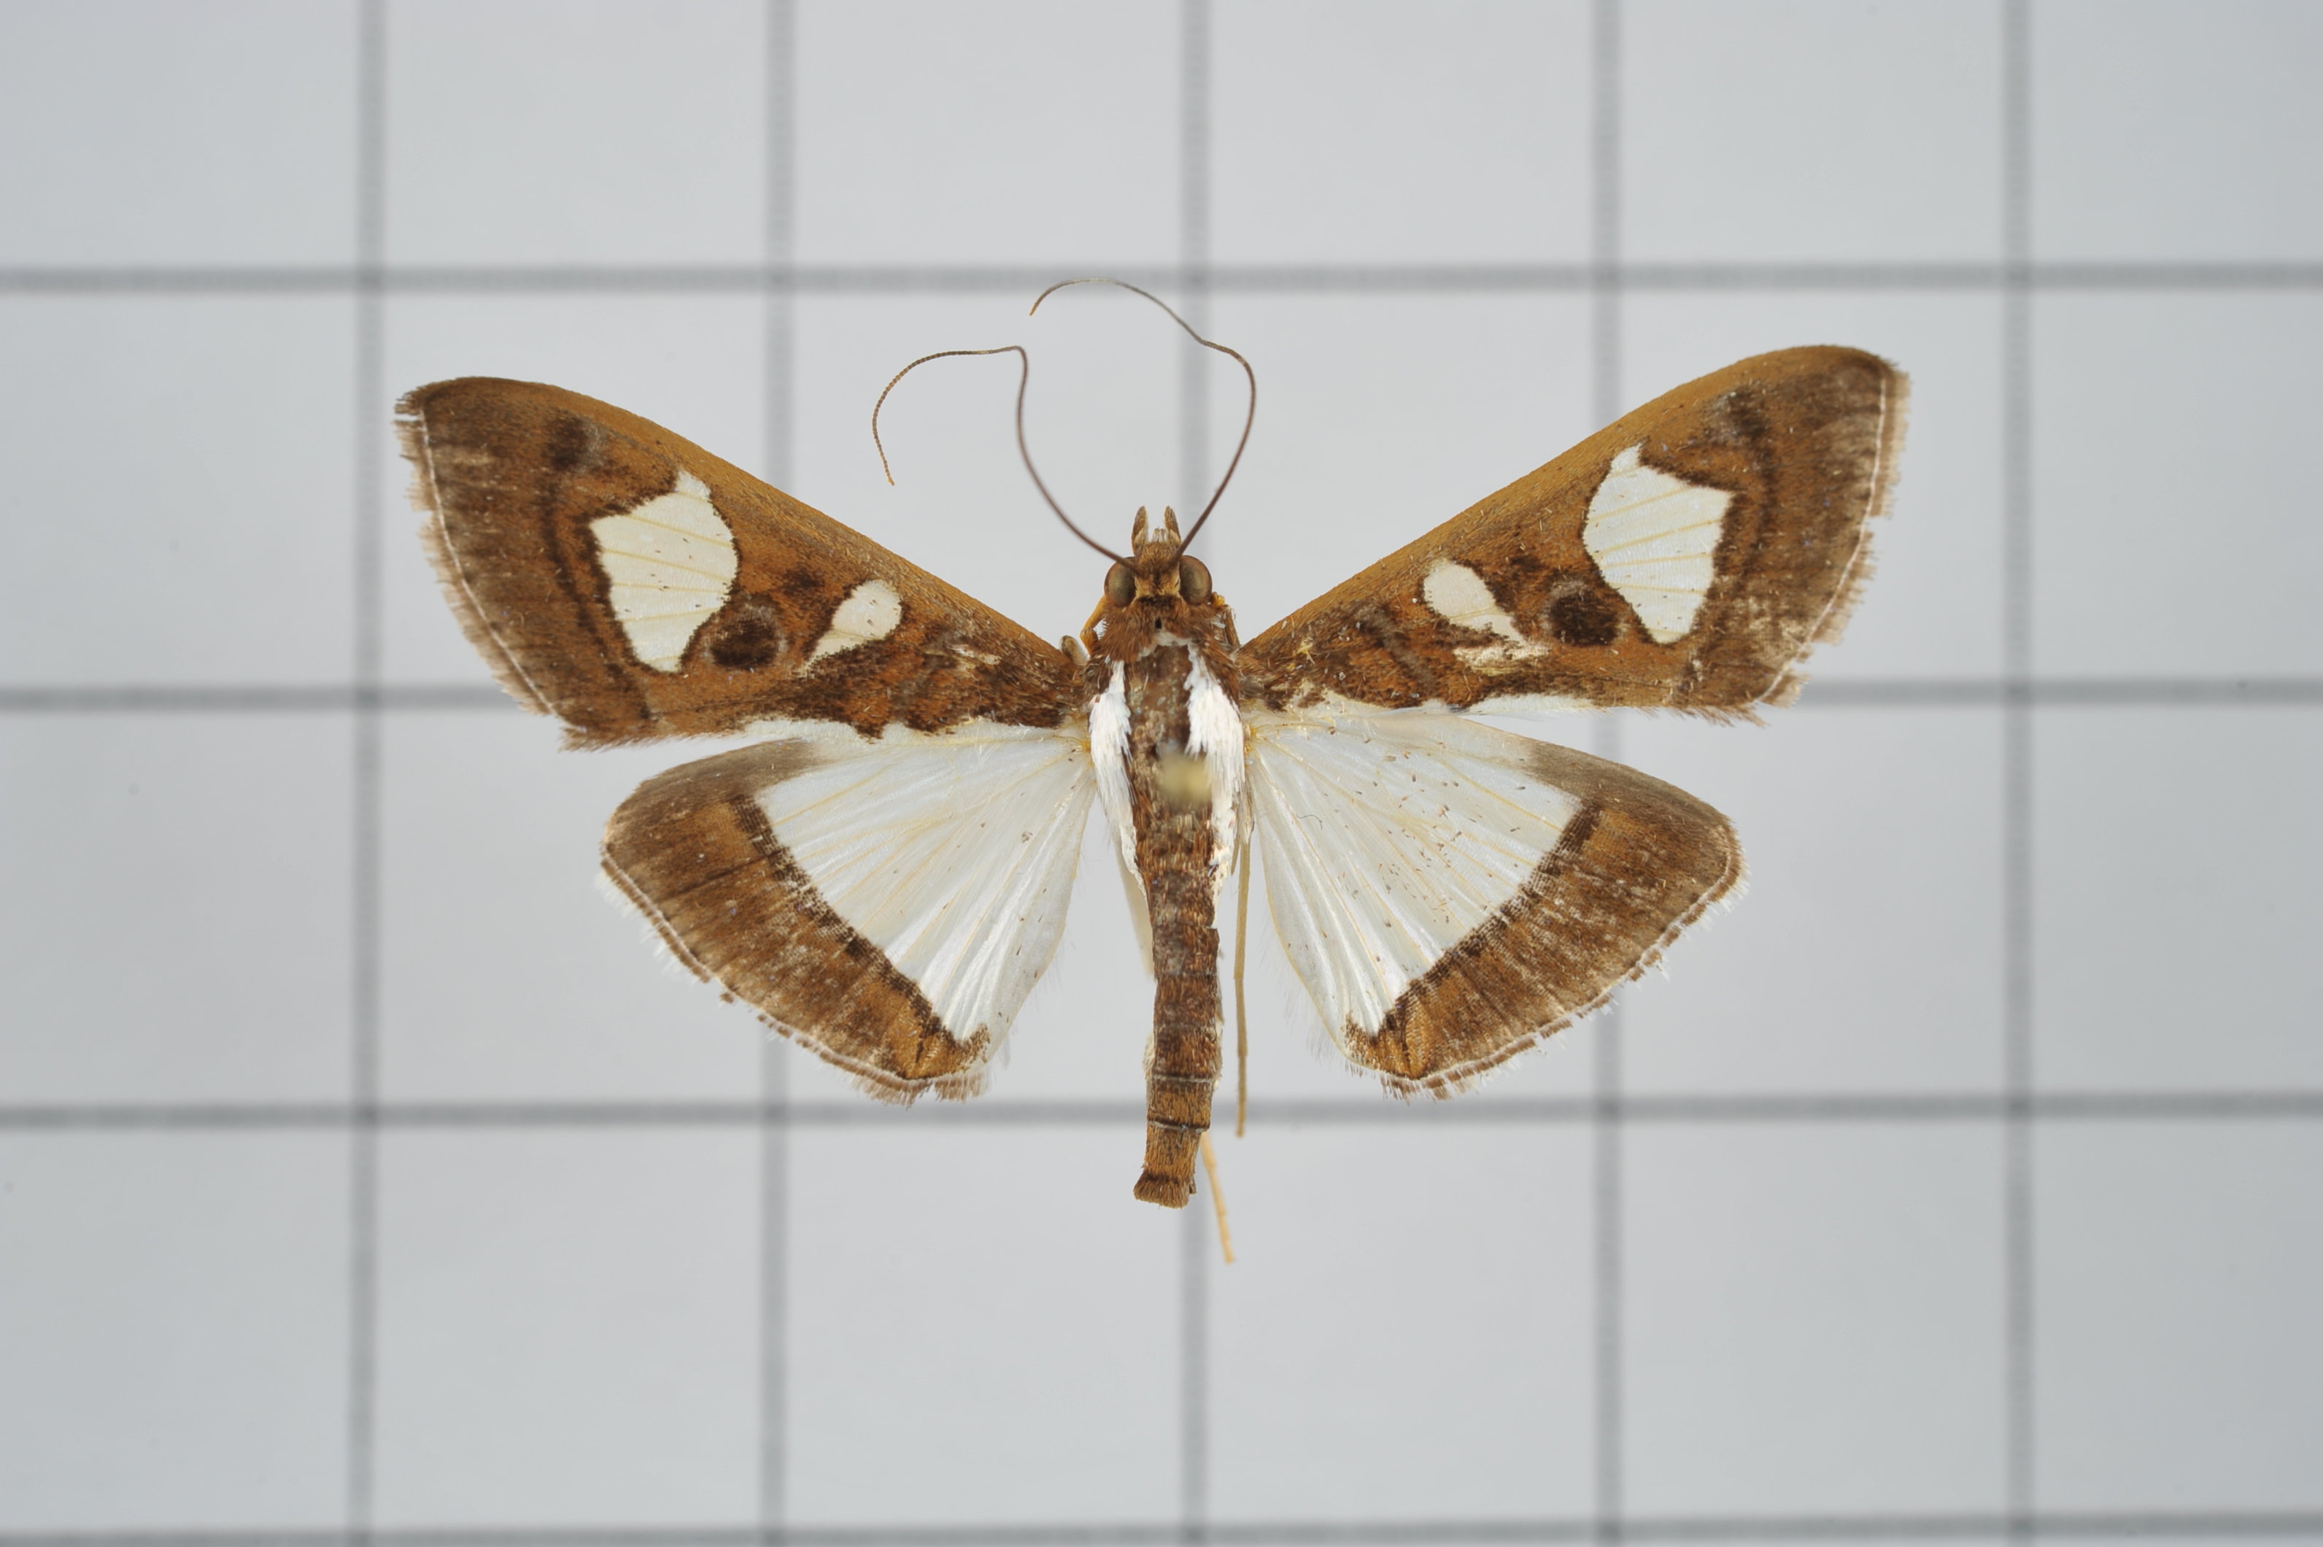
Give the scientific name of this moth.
Glyphodes bivitralis
